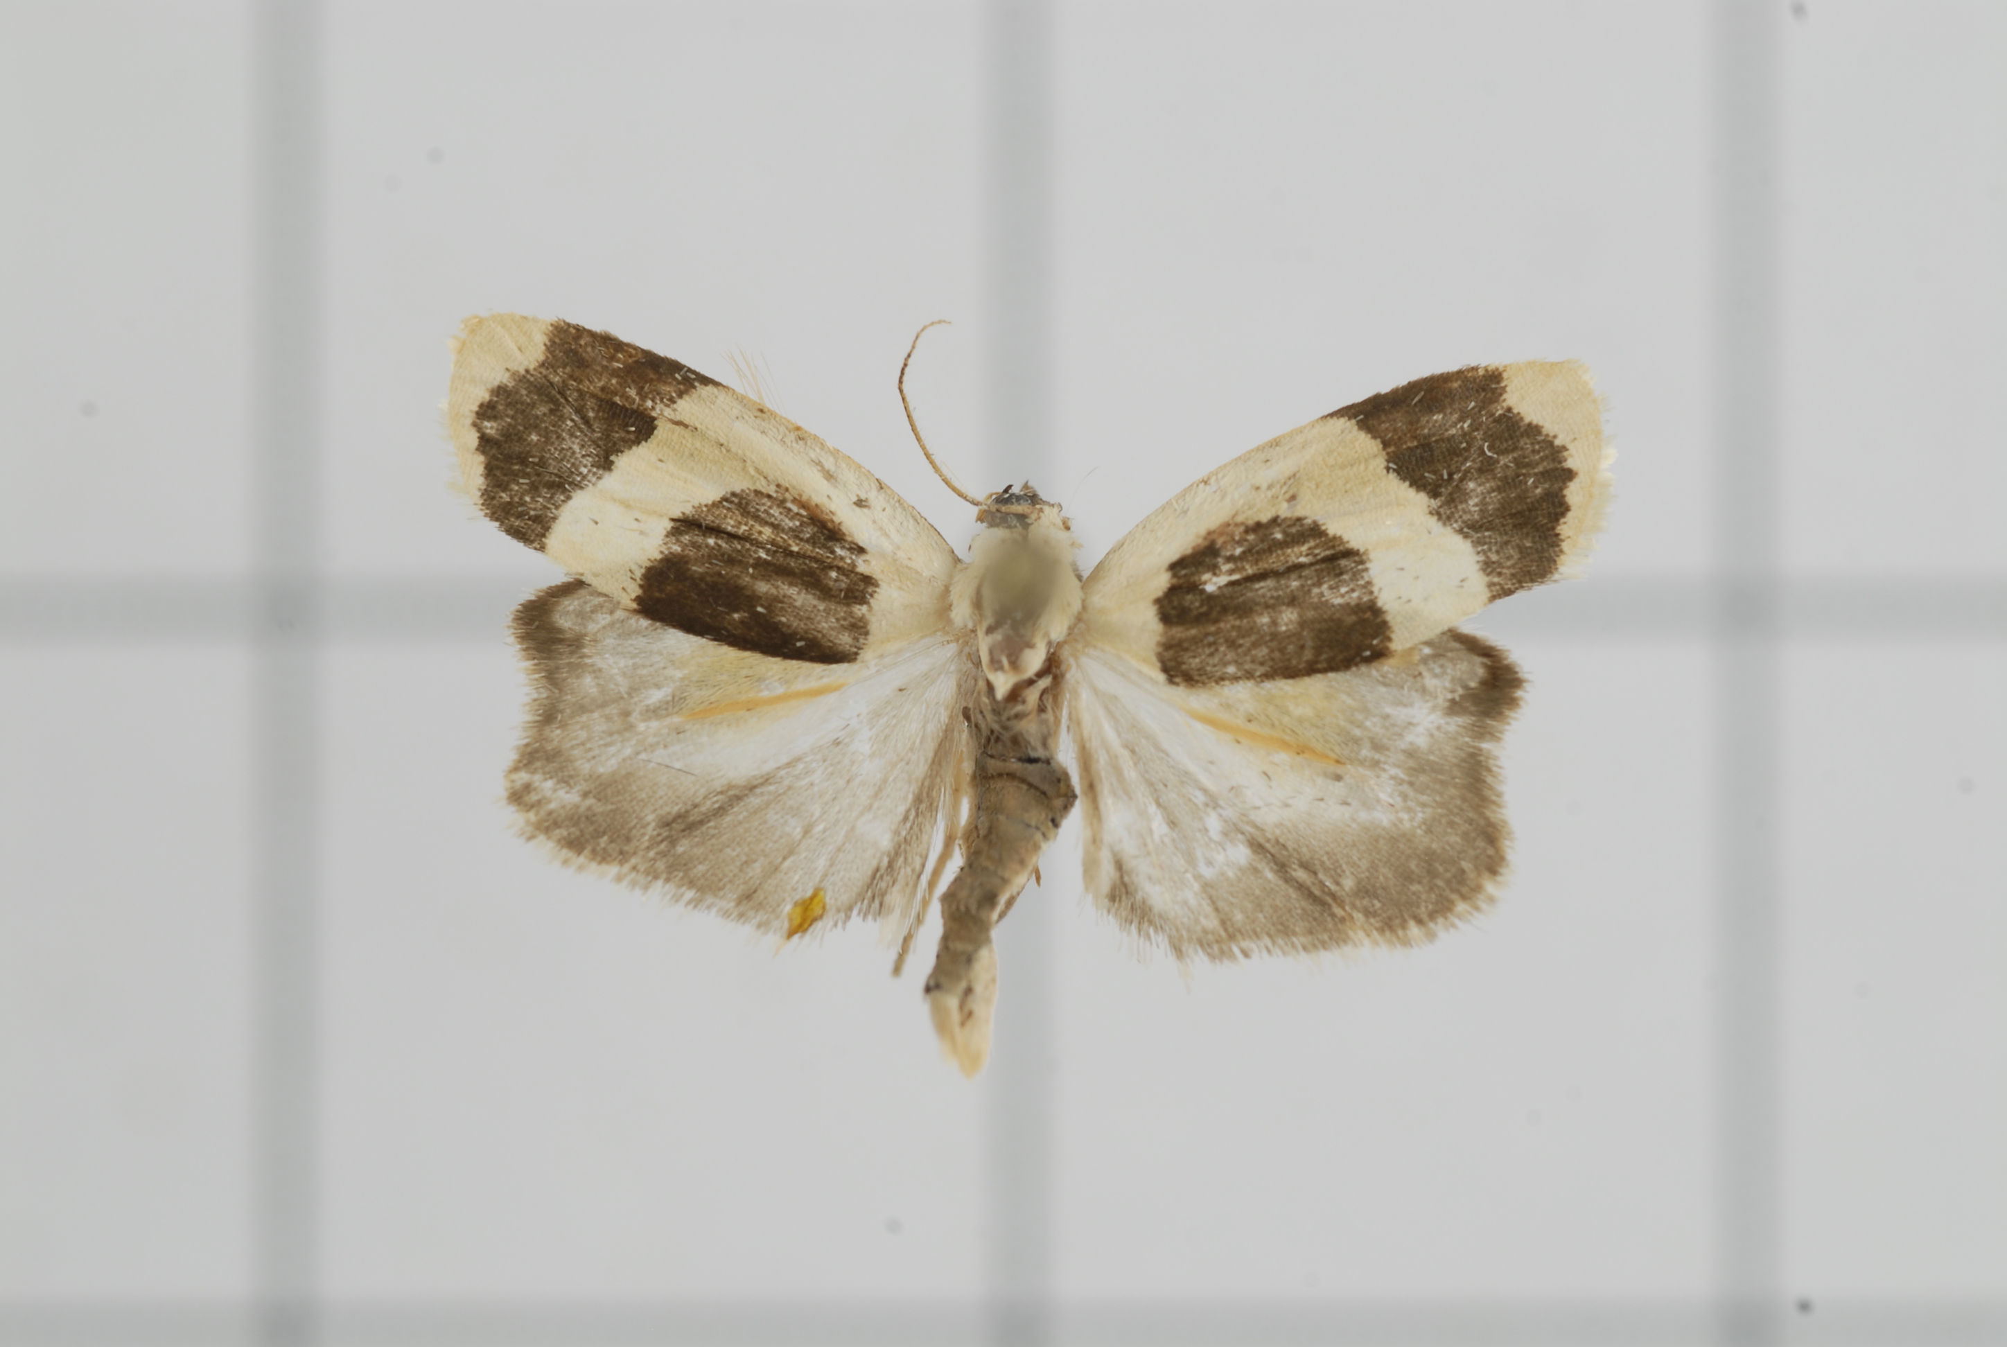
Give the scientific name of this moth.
Garudinia taioana
